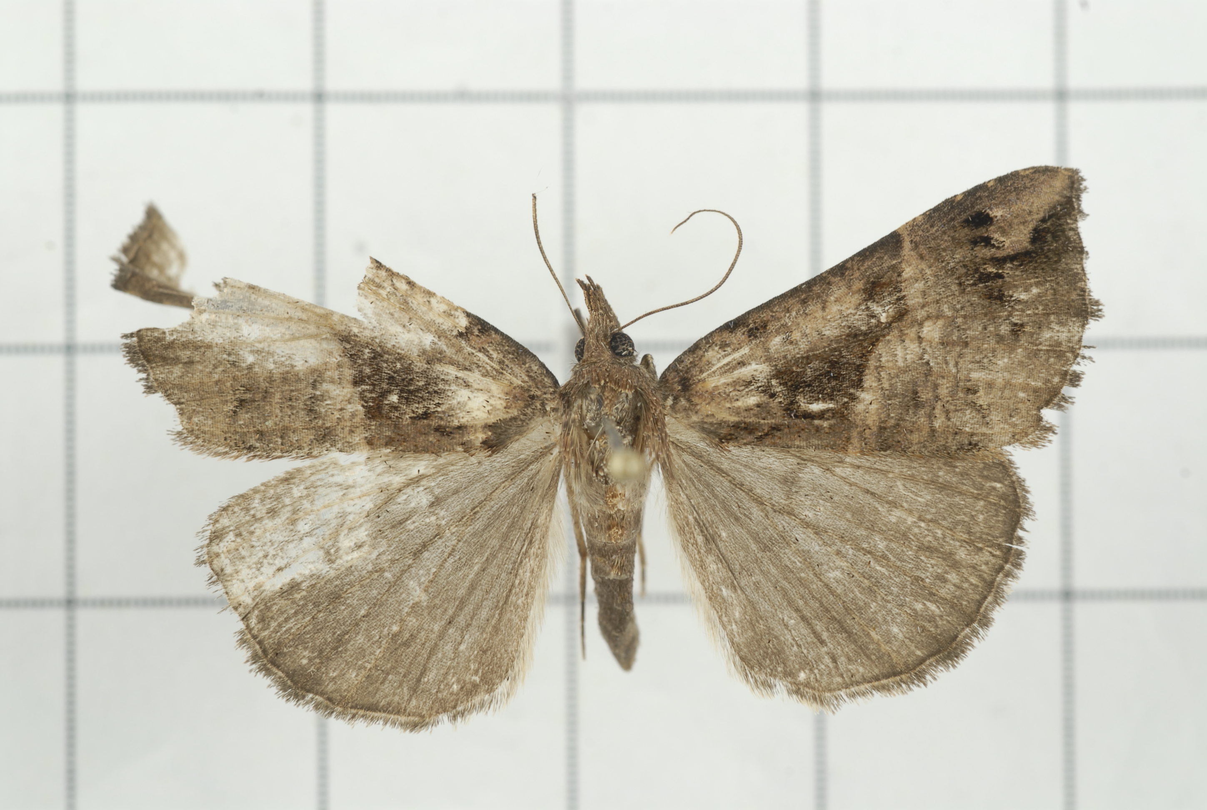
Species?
Hypena tenebralis
